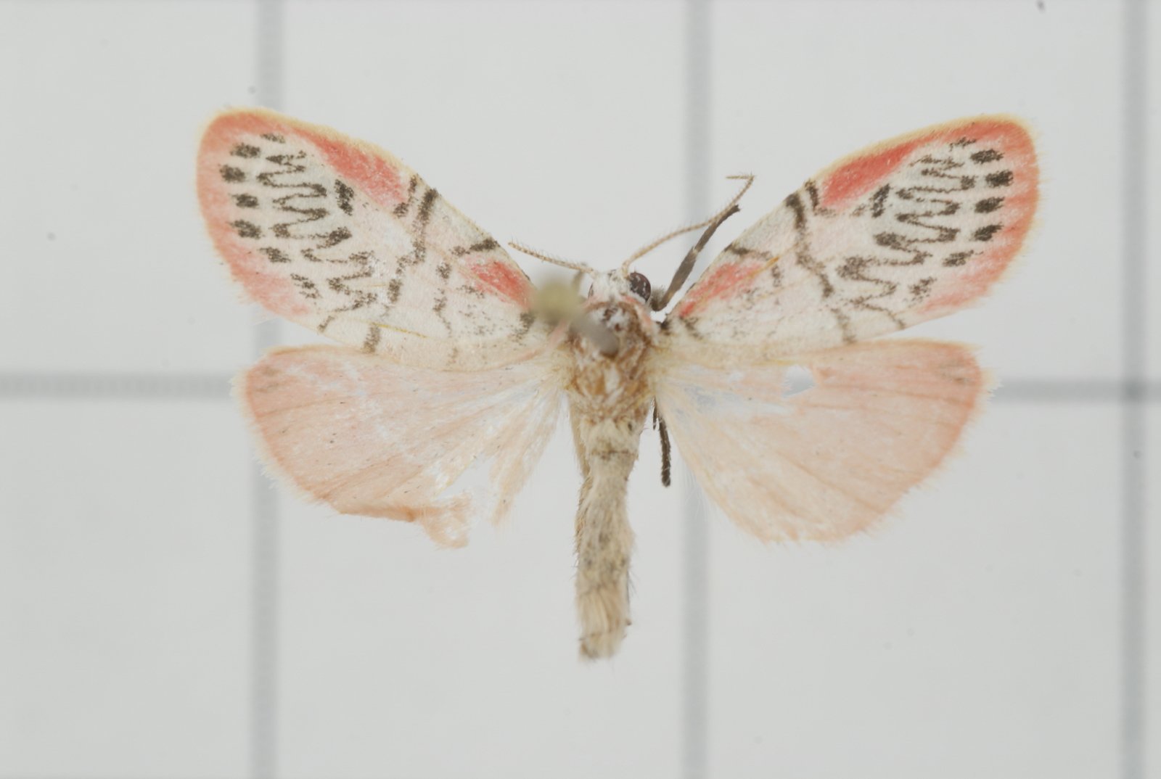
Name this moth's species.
Miltochrista ziczac
